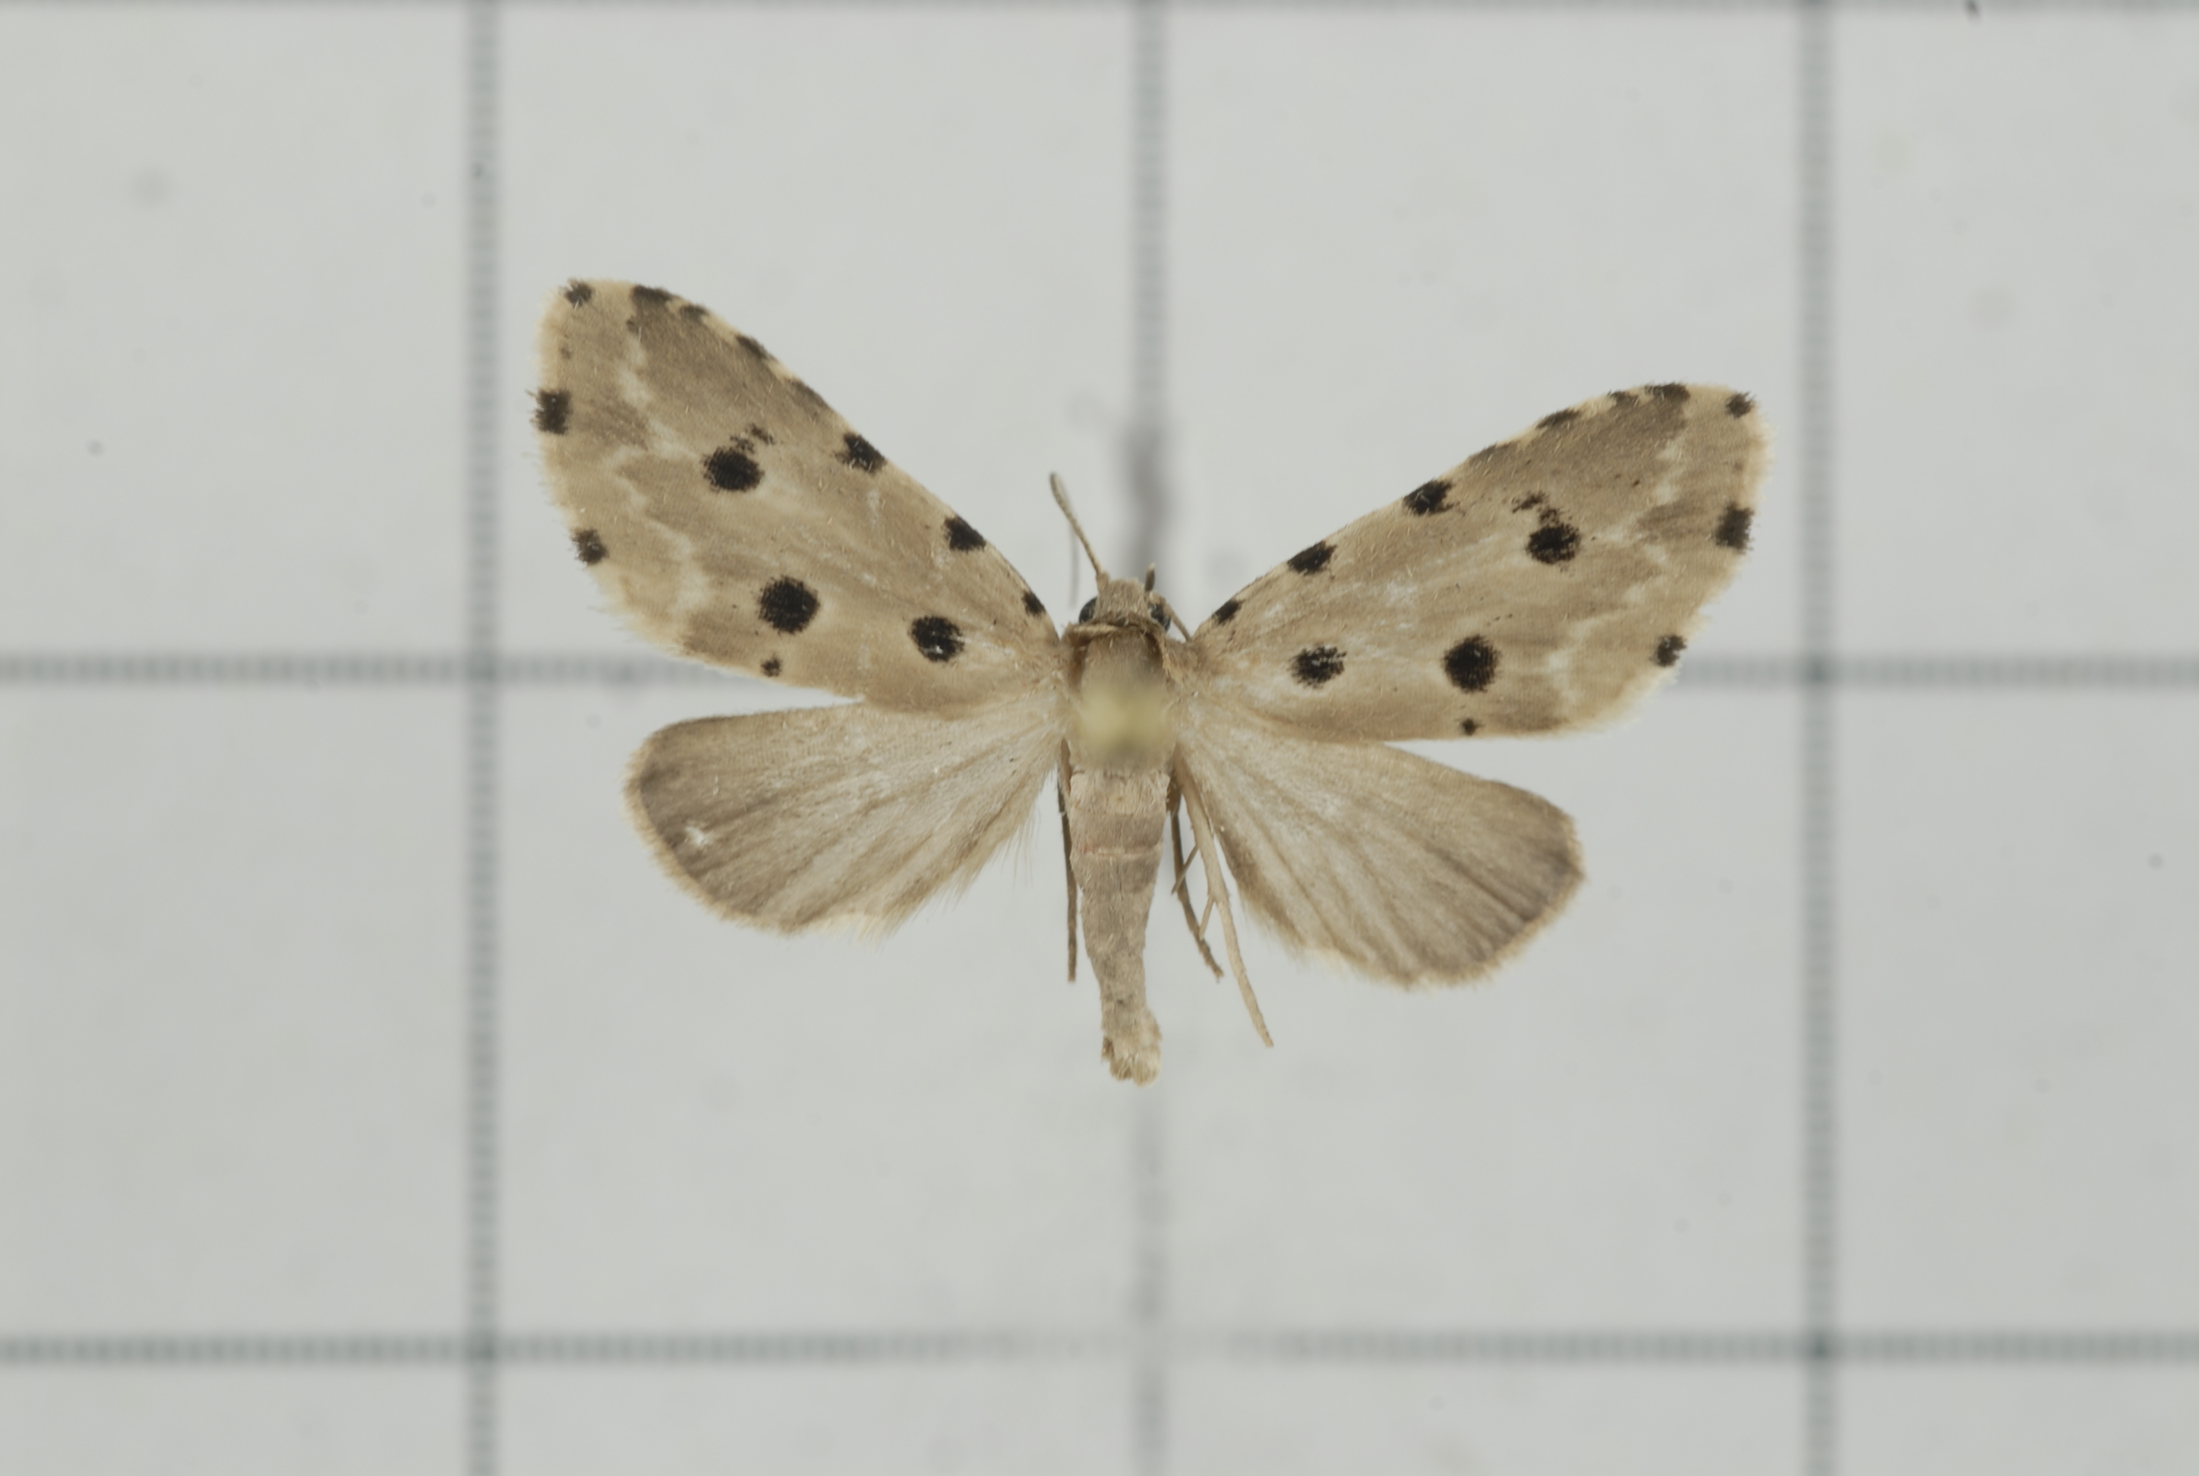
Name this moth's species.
Metaemene atrigutta
